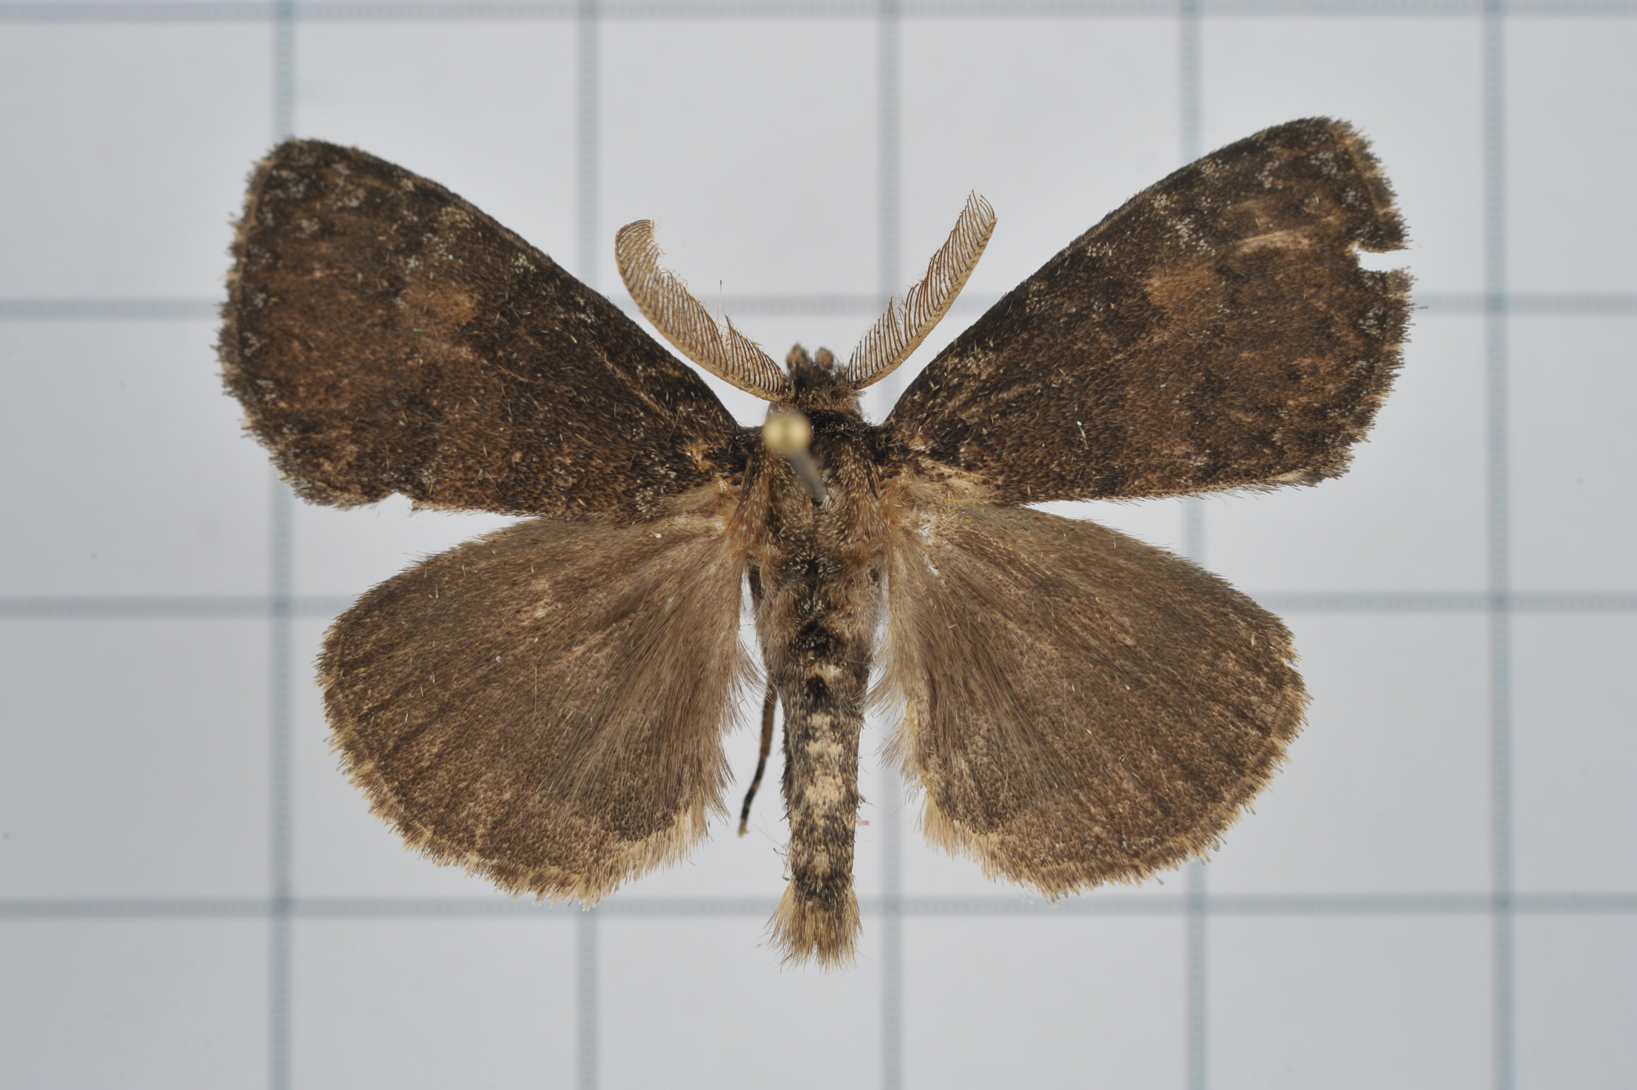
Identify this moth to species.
Ilema kosemponica
